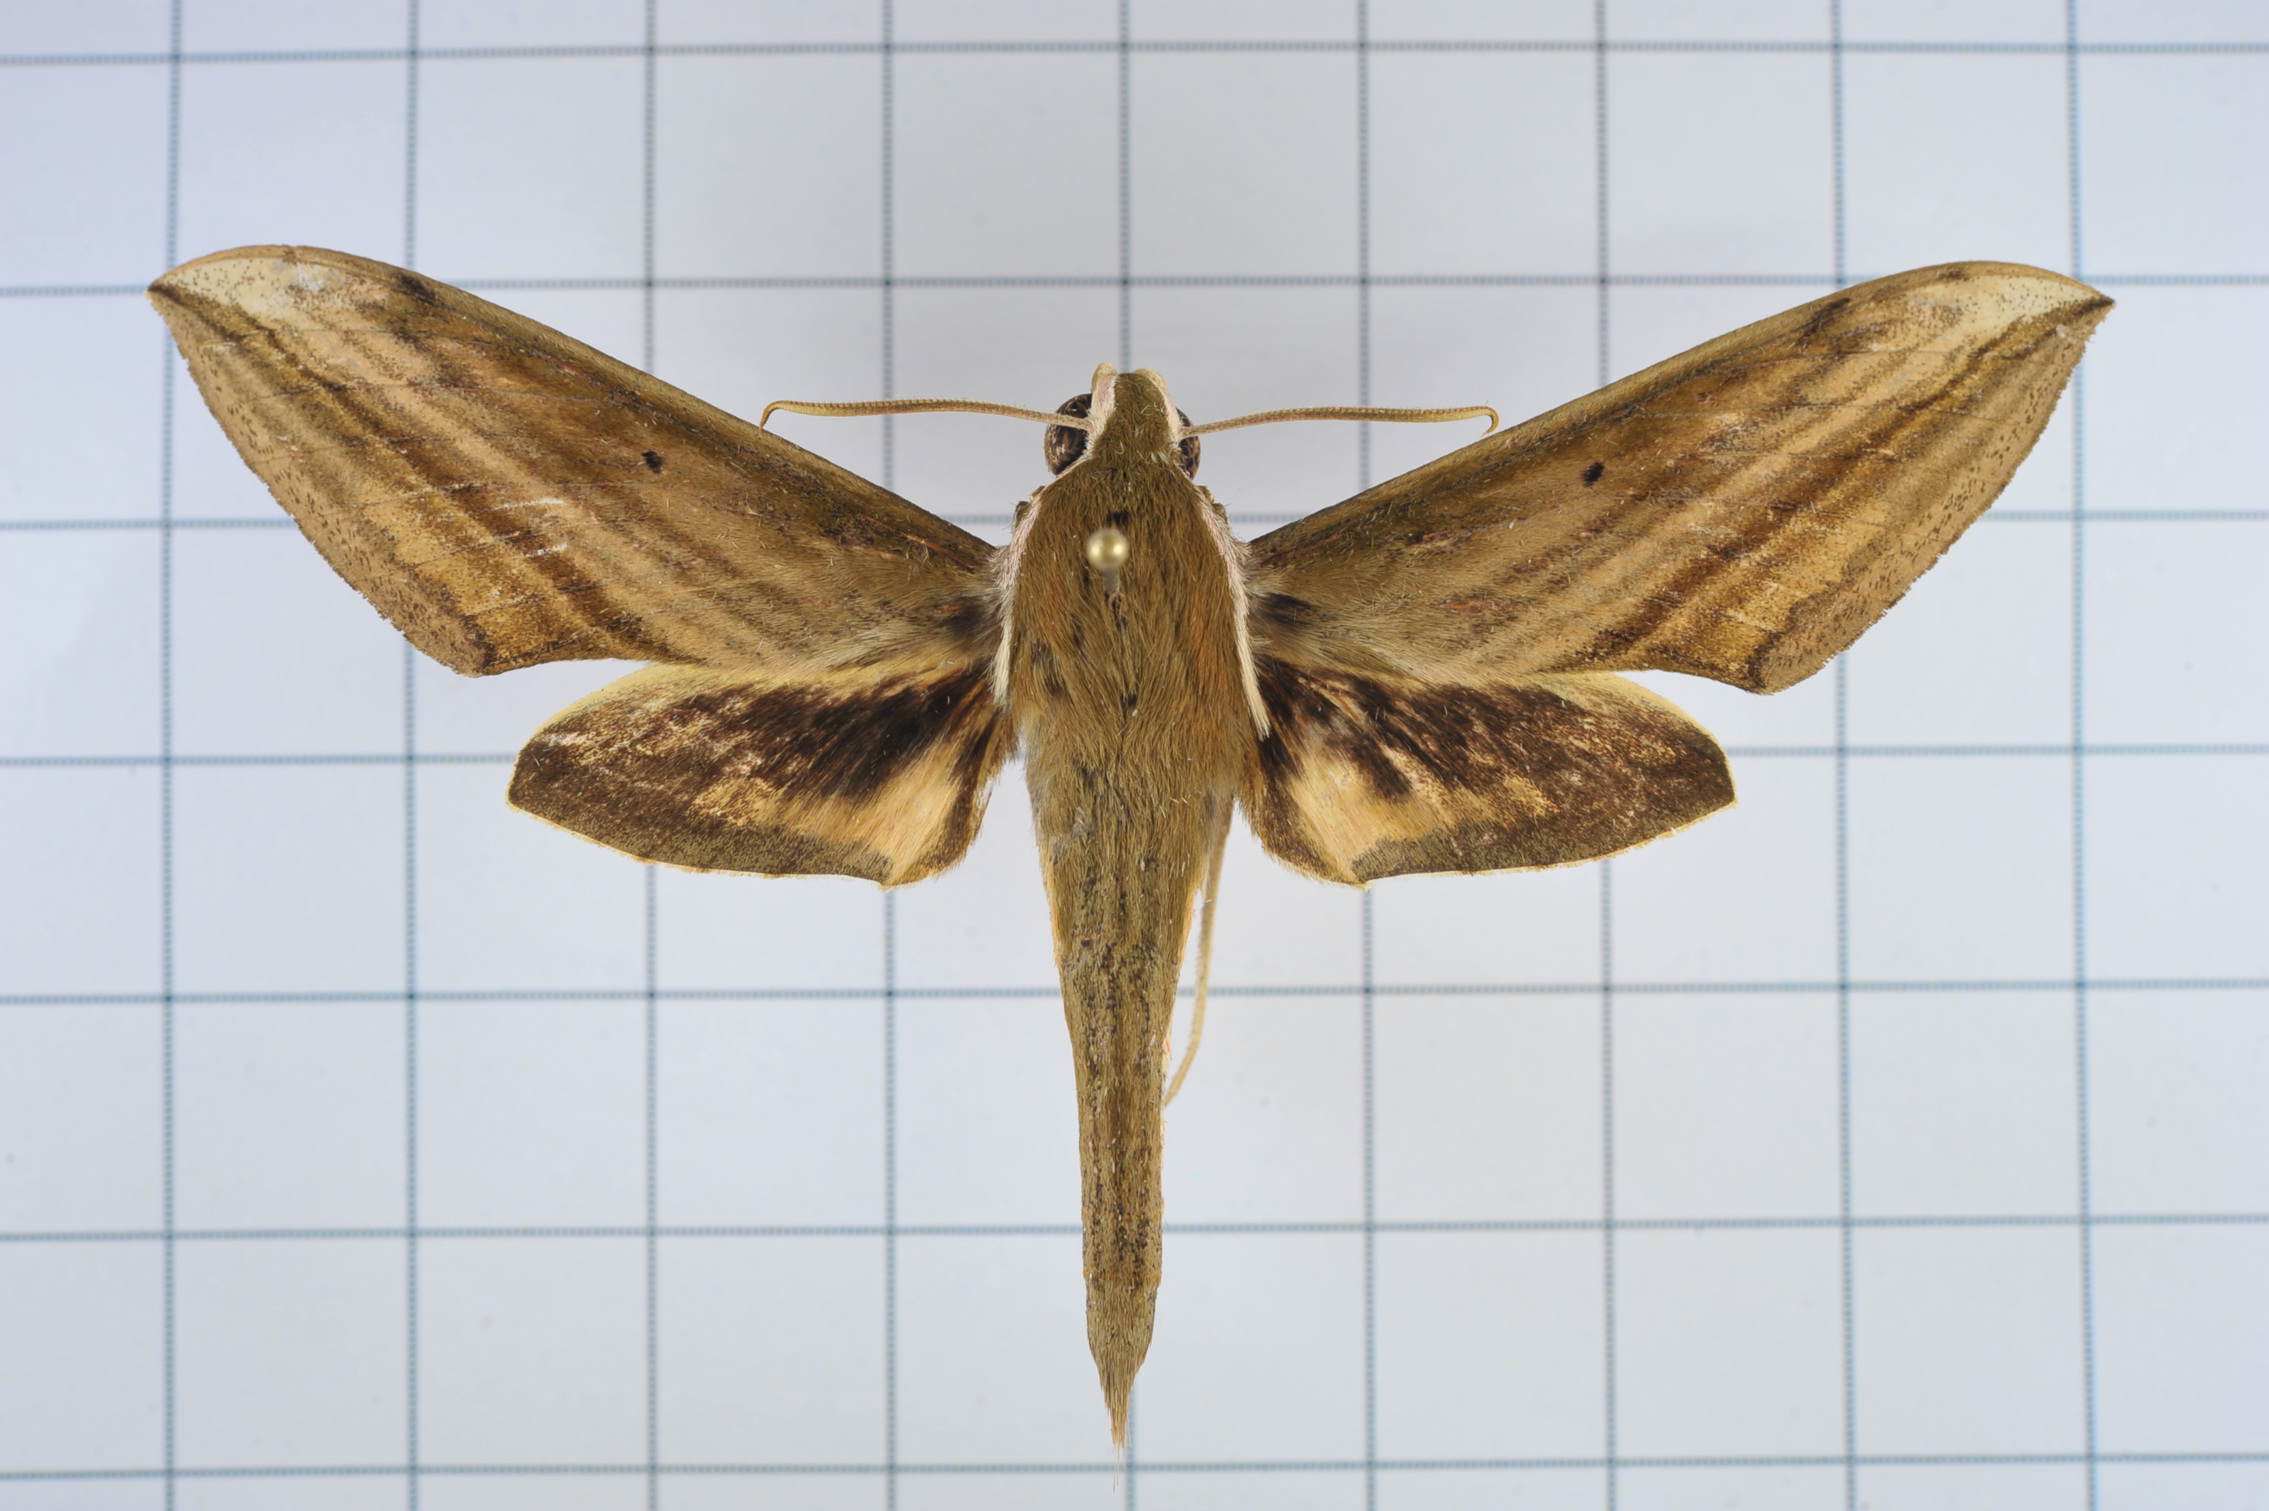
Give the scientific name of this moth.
Cechetra minor
